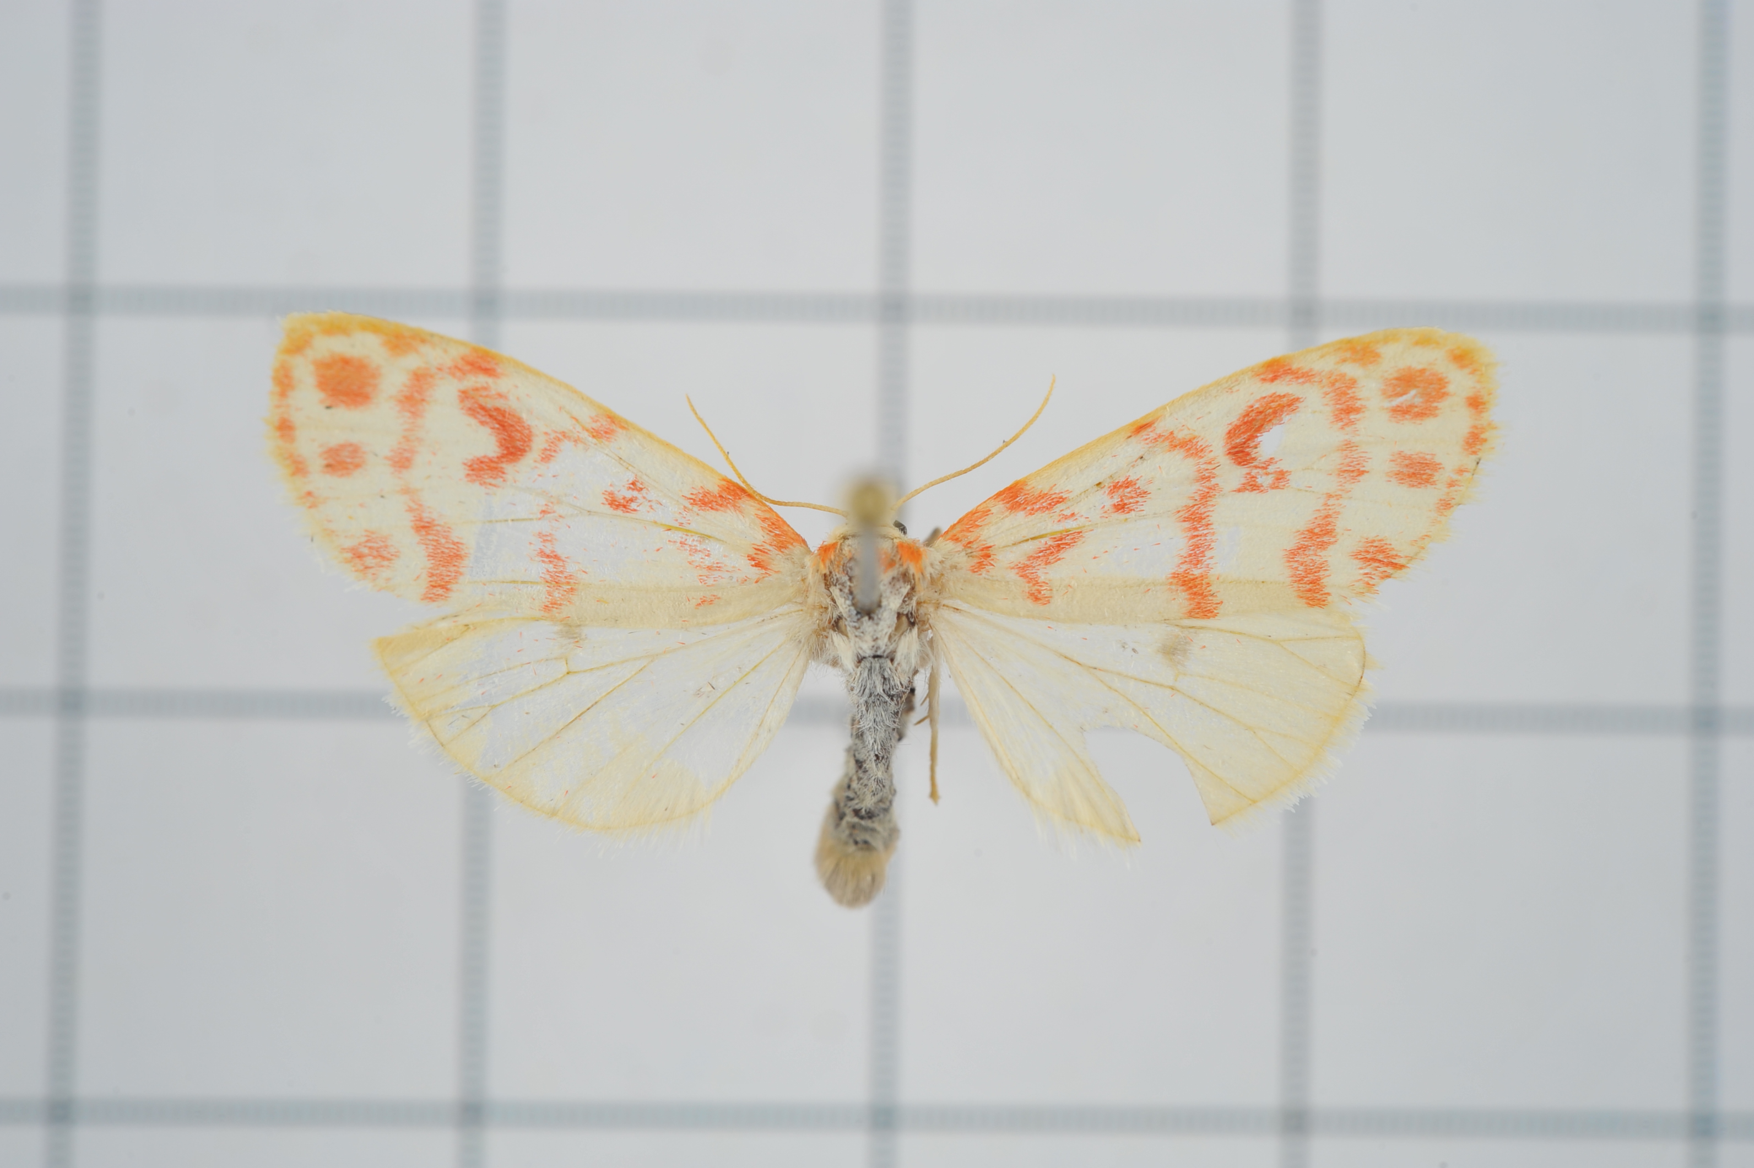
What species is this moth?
Nephelomilta karenkonis
